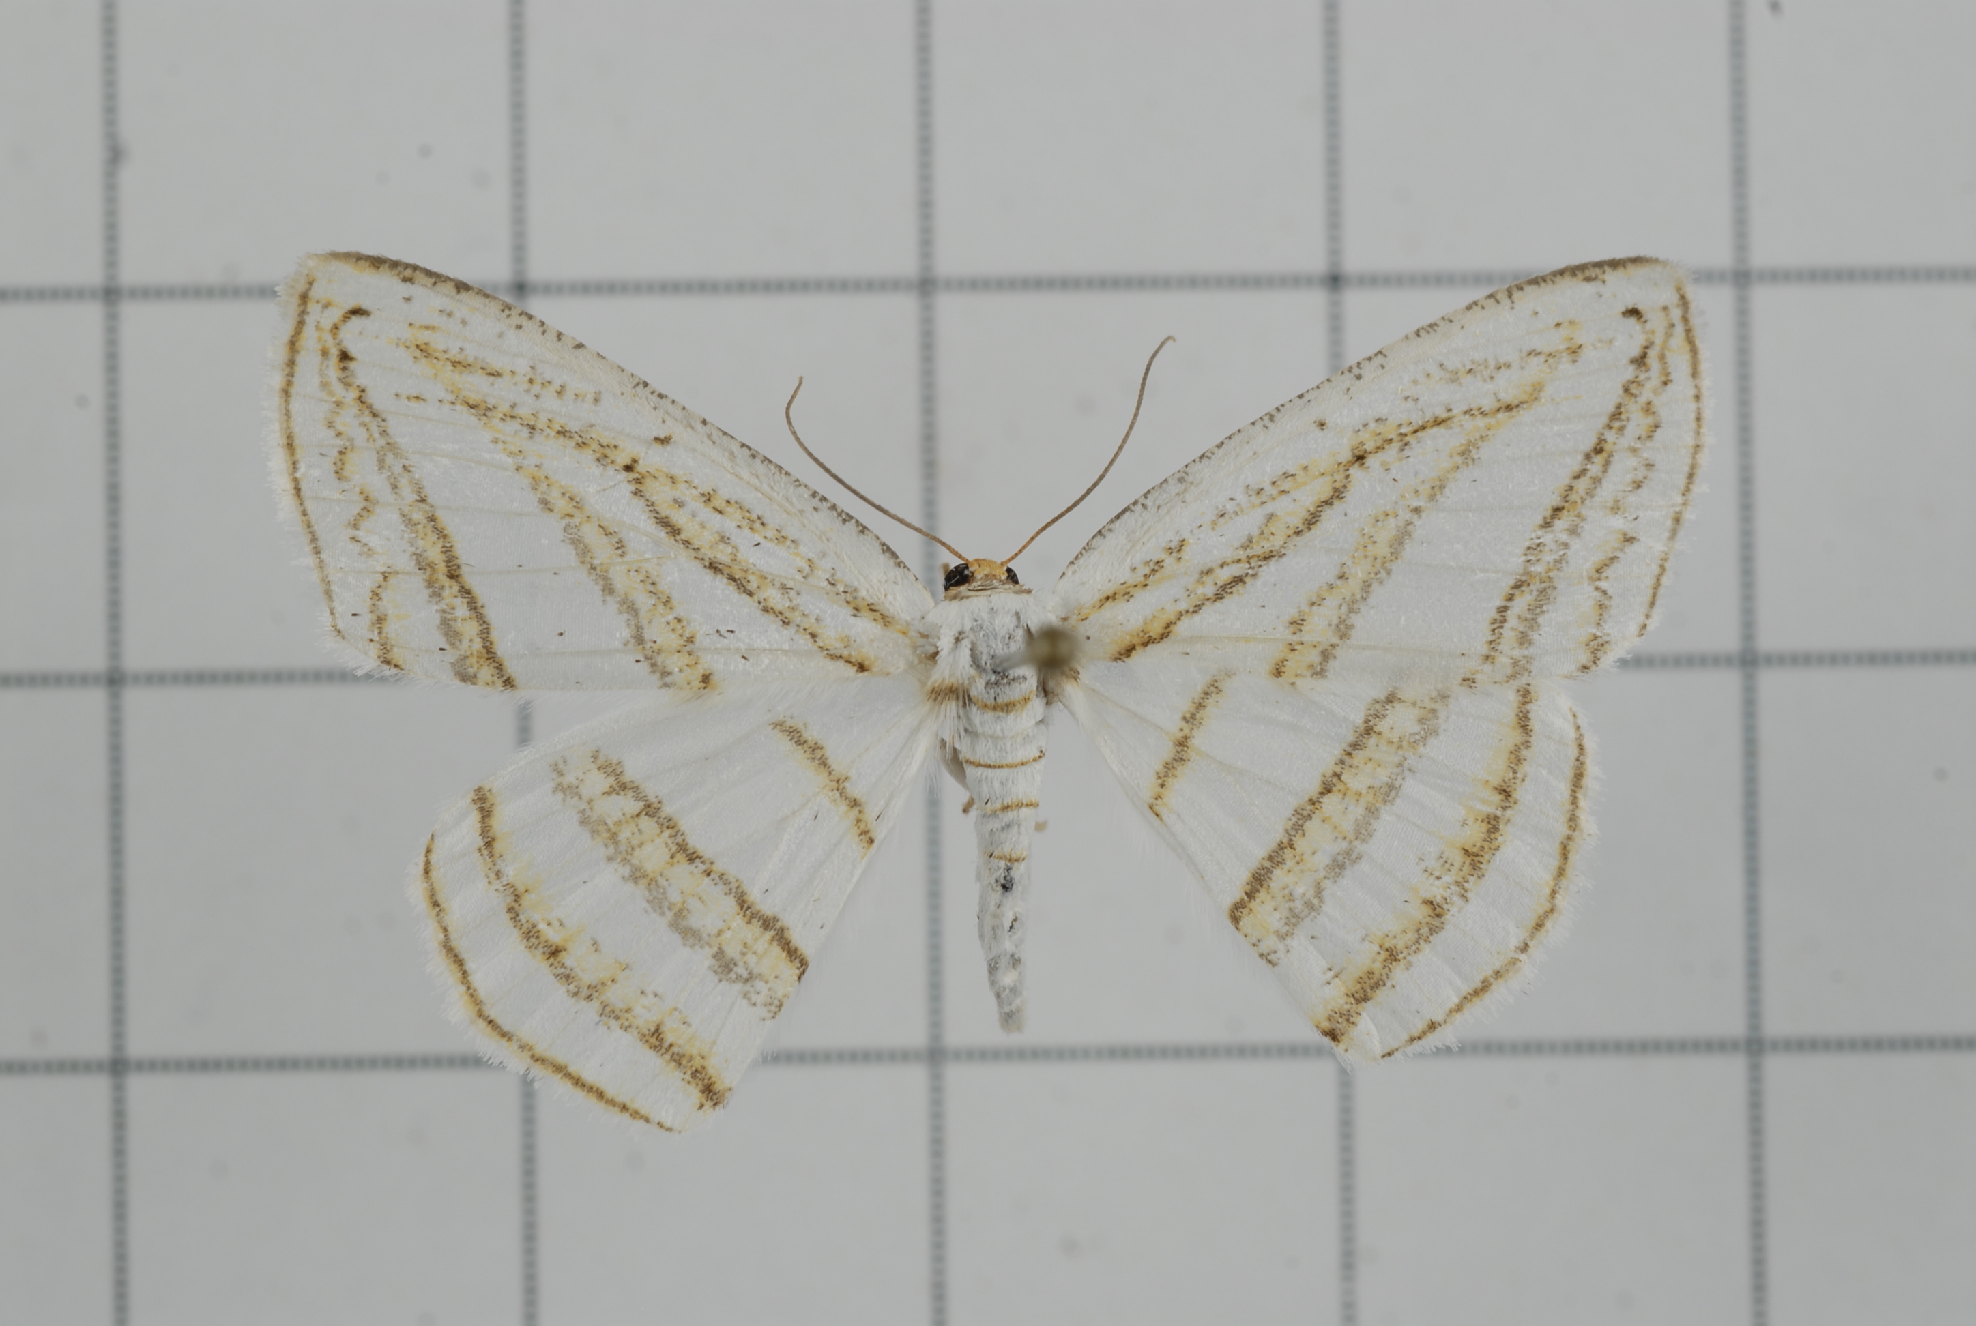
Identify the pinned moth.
Orthocabera sericea sericea
